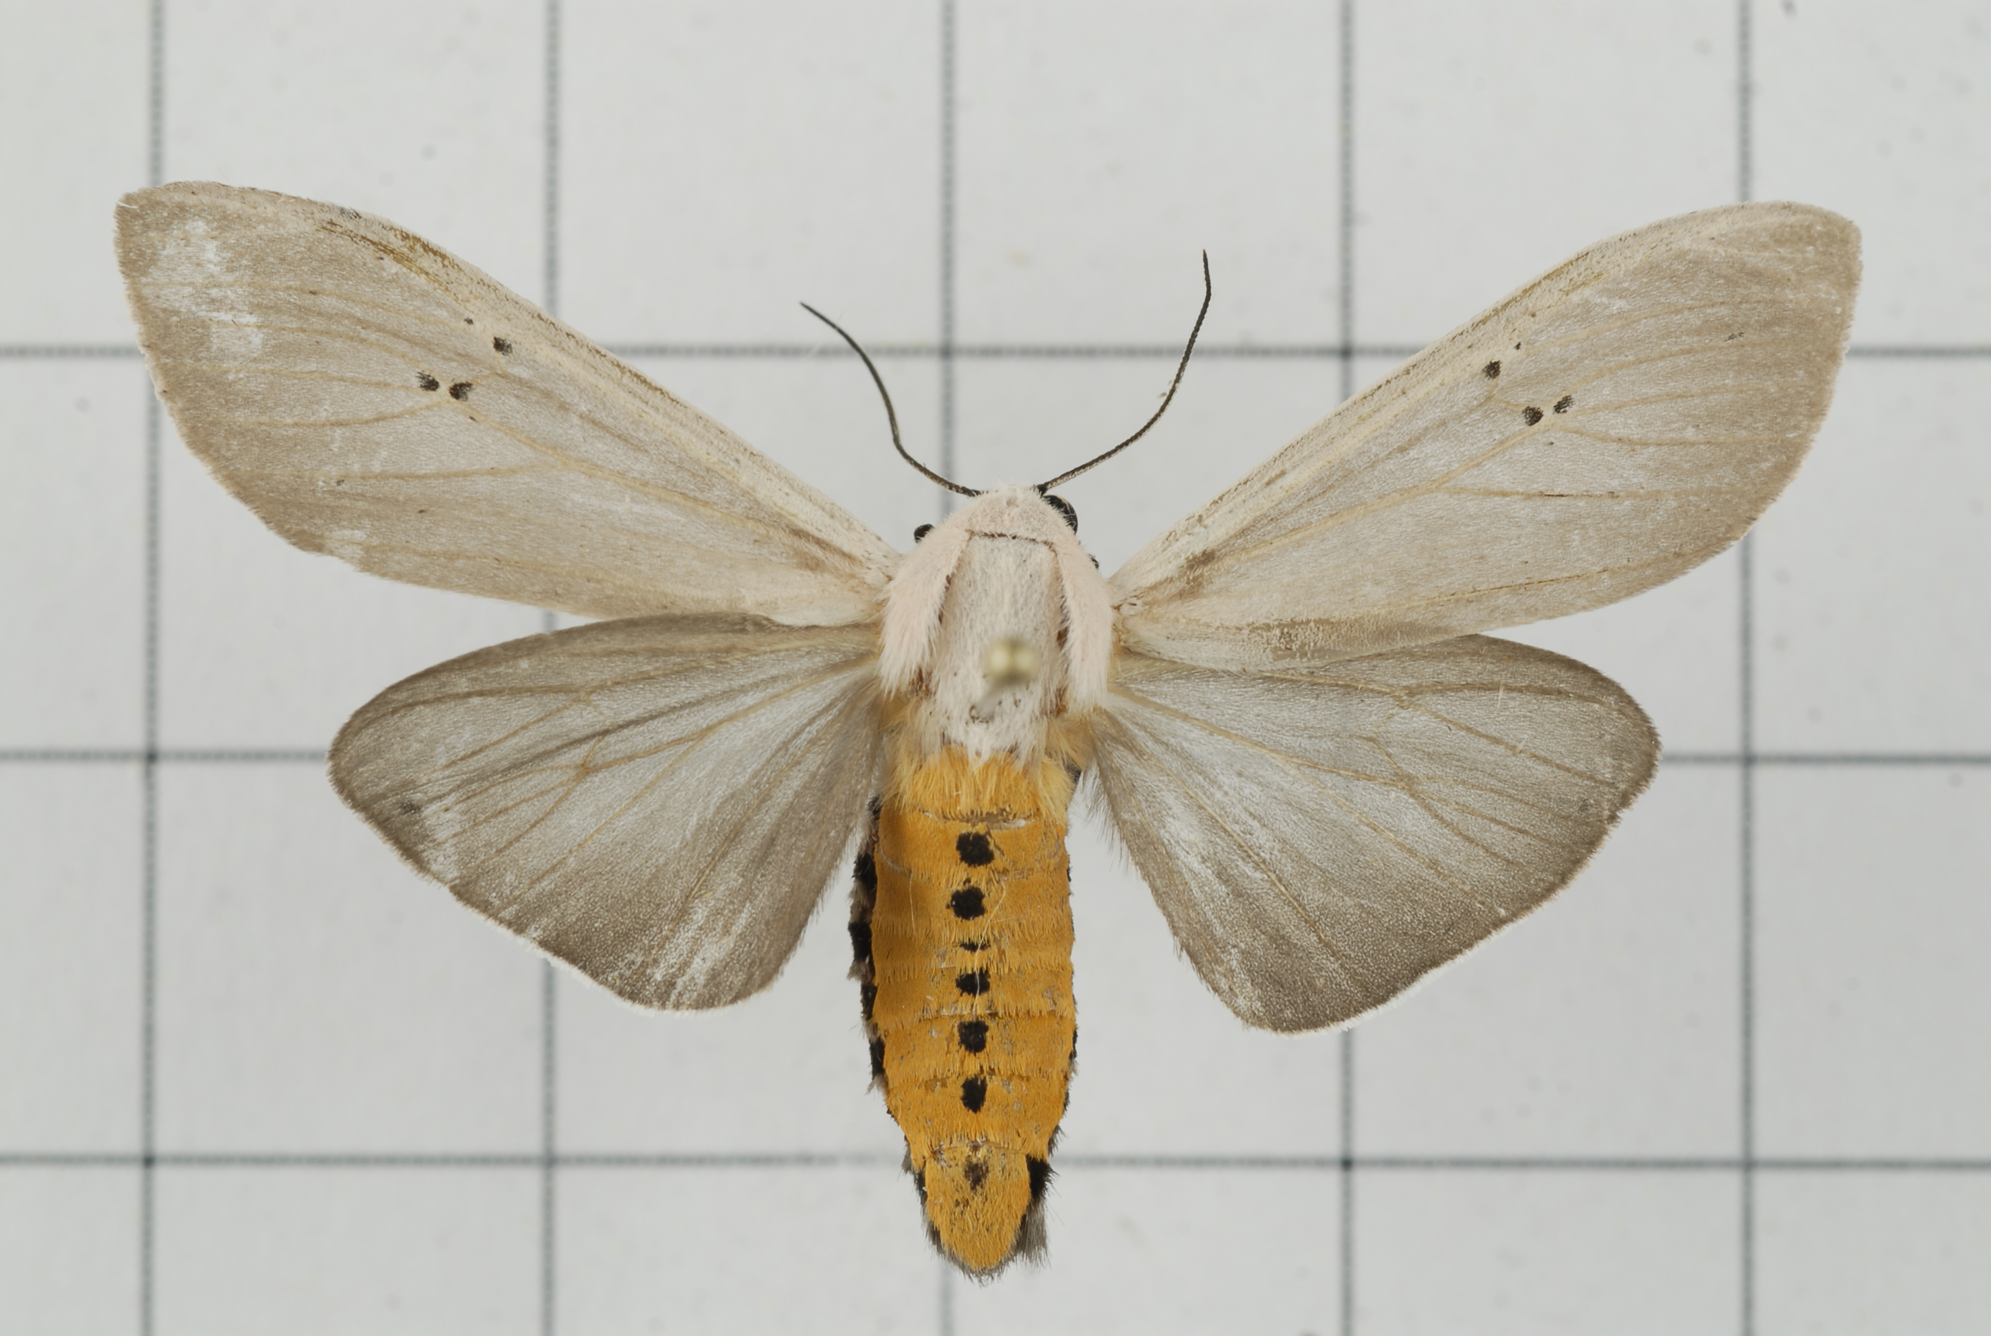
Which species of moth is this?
Creatonotos transiens koni
